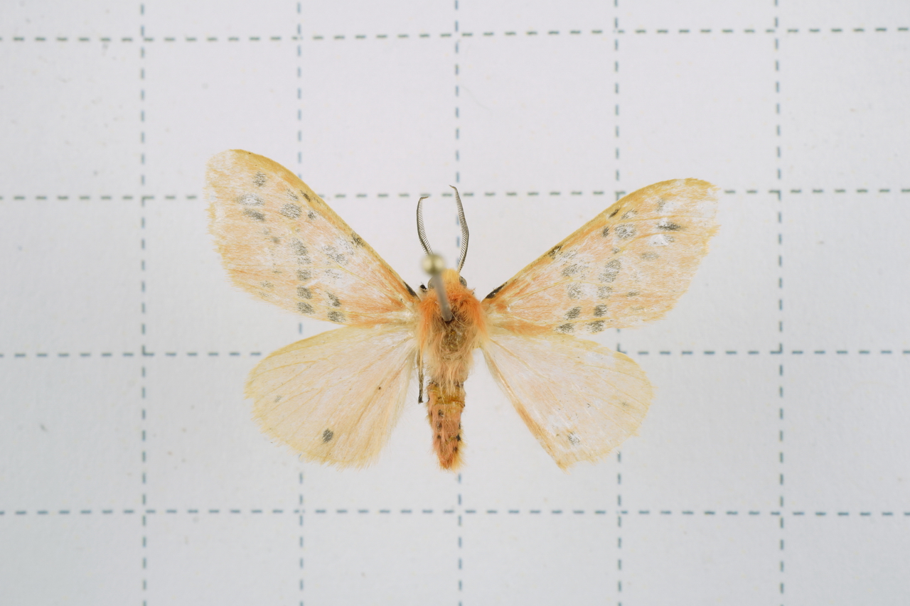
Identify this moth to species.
Lemyra alikangensis
